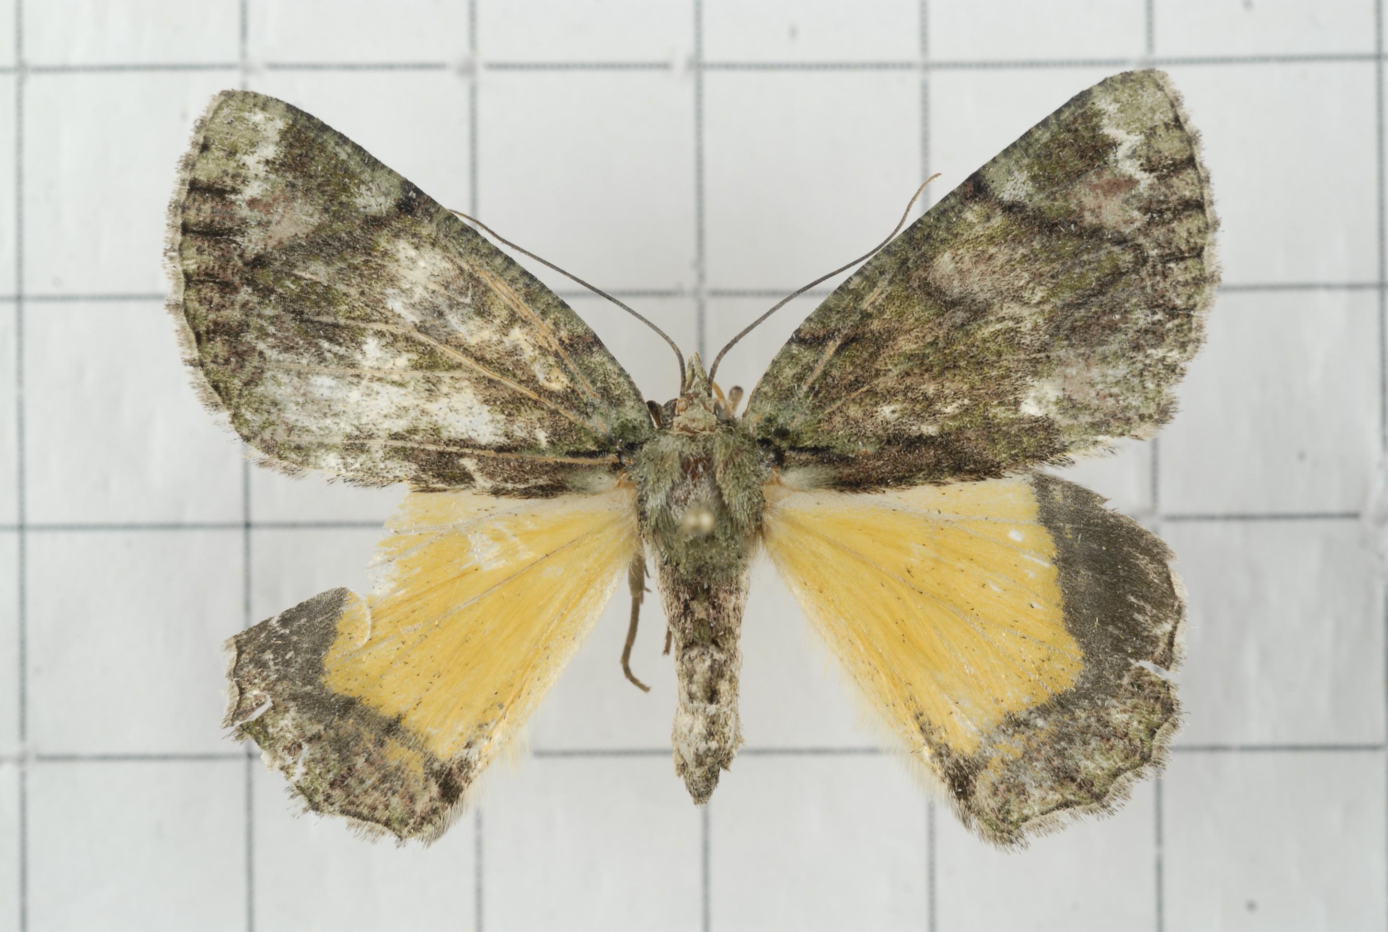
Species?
Dindica wilemani
